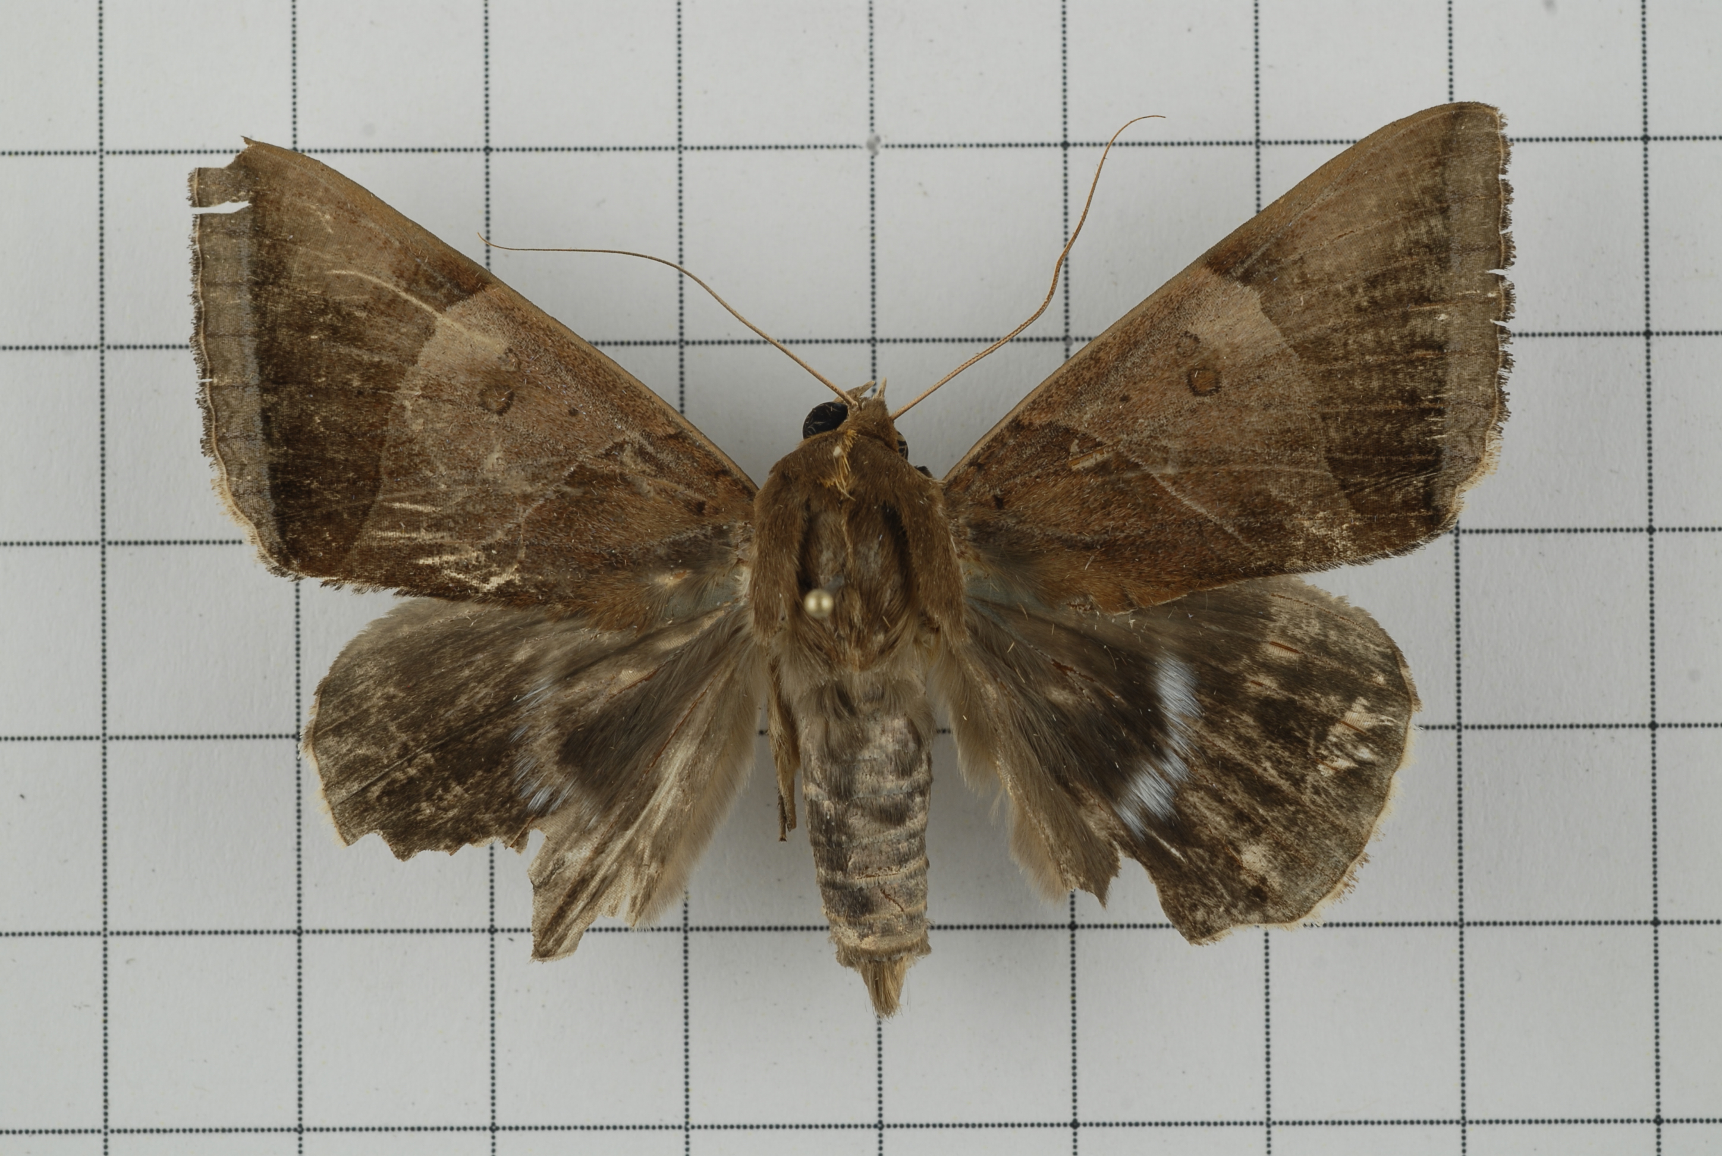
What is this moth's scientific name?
Artena dotata
